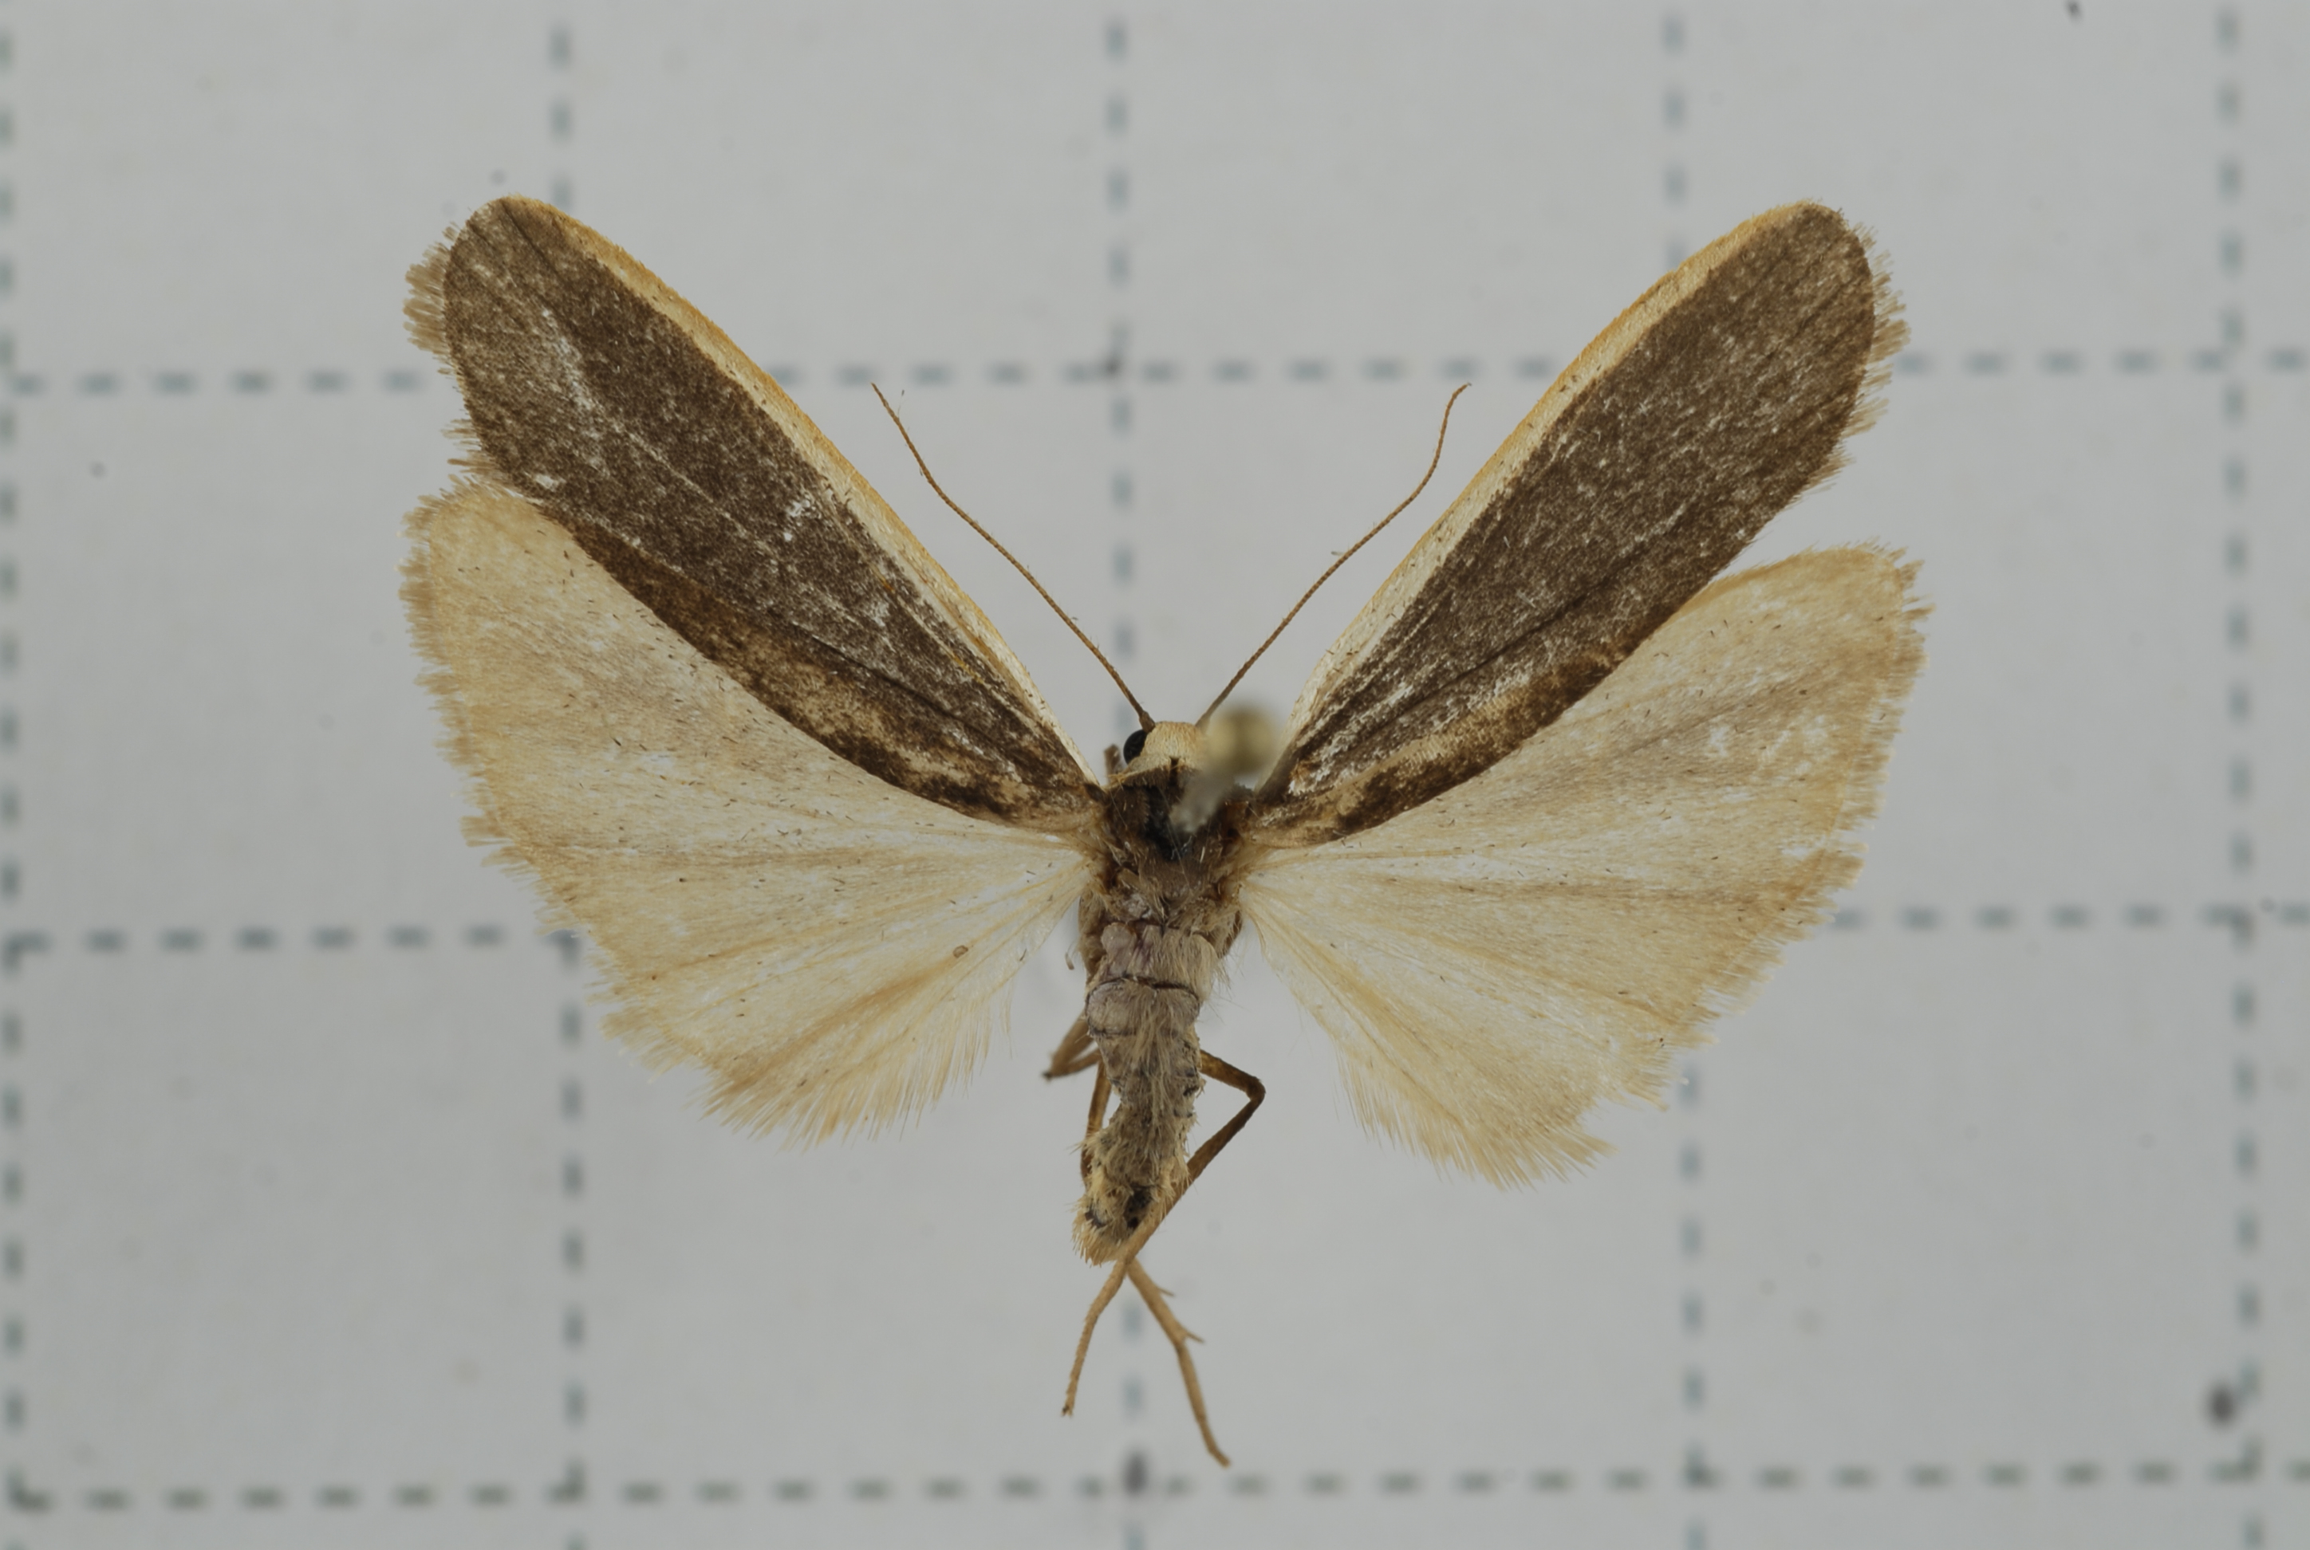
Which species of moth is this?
Eilema taiwana
